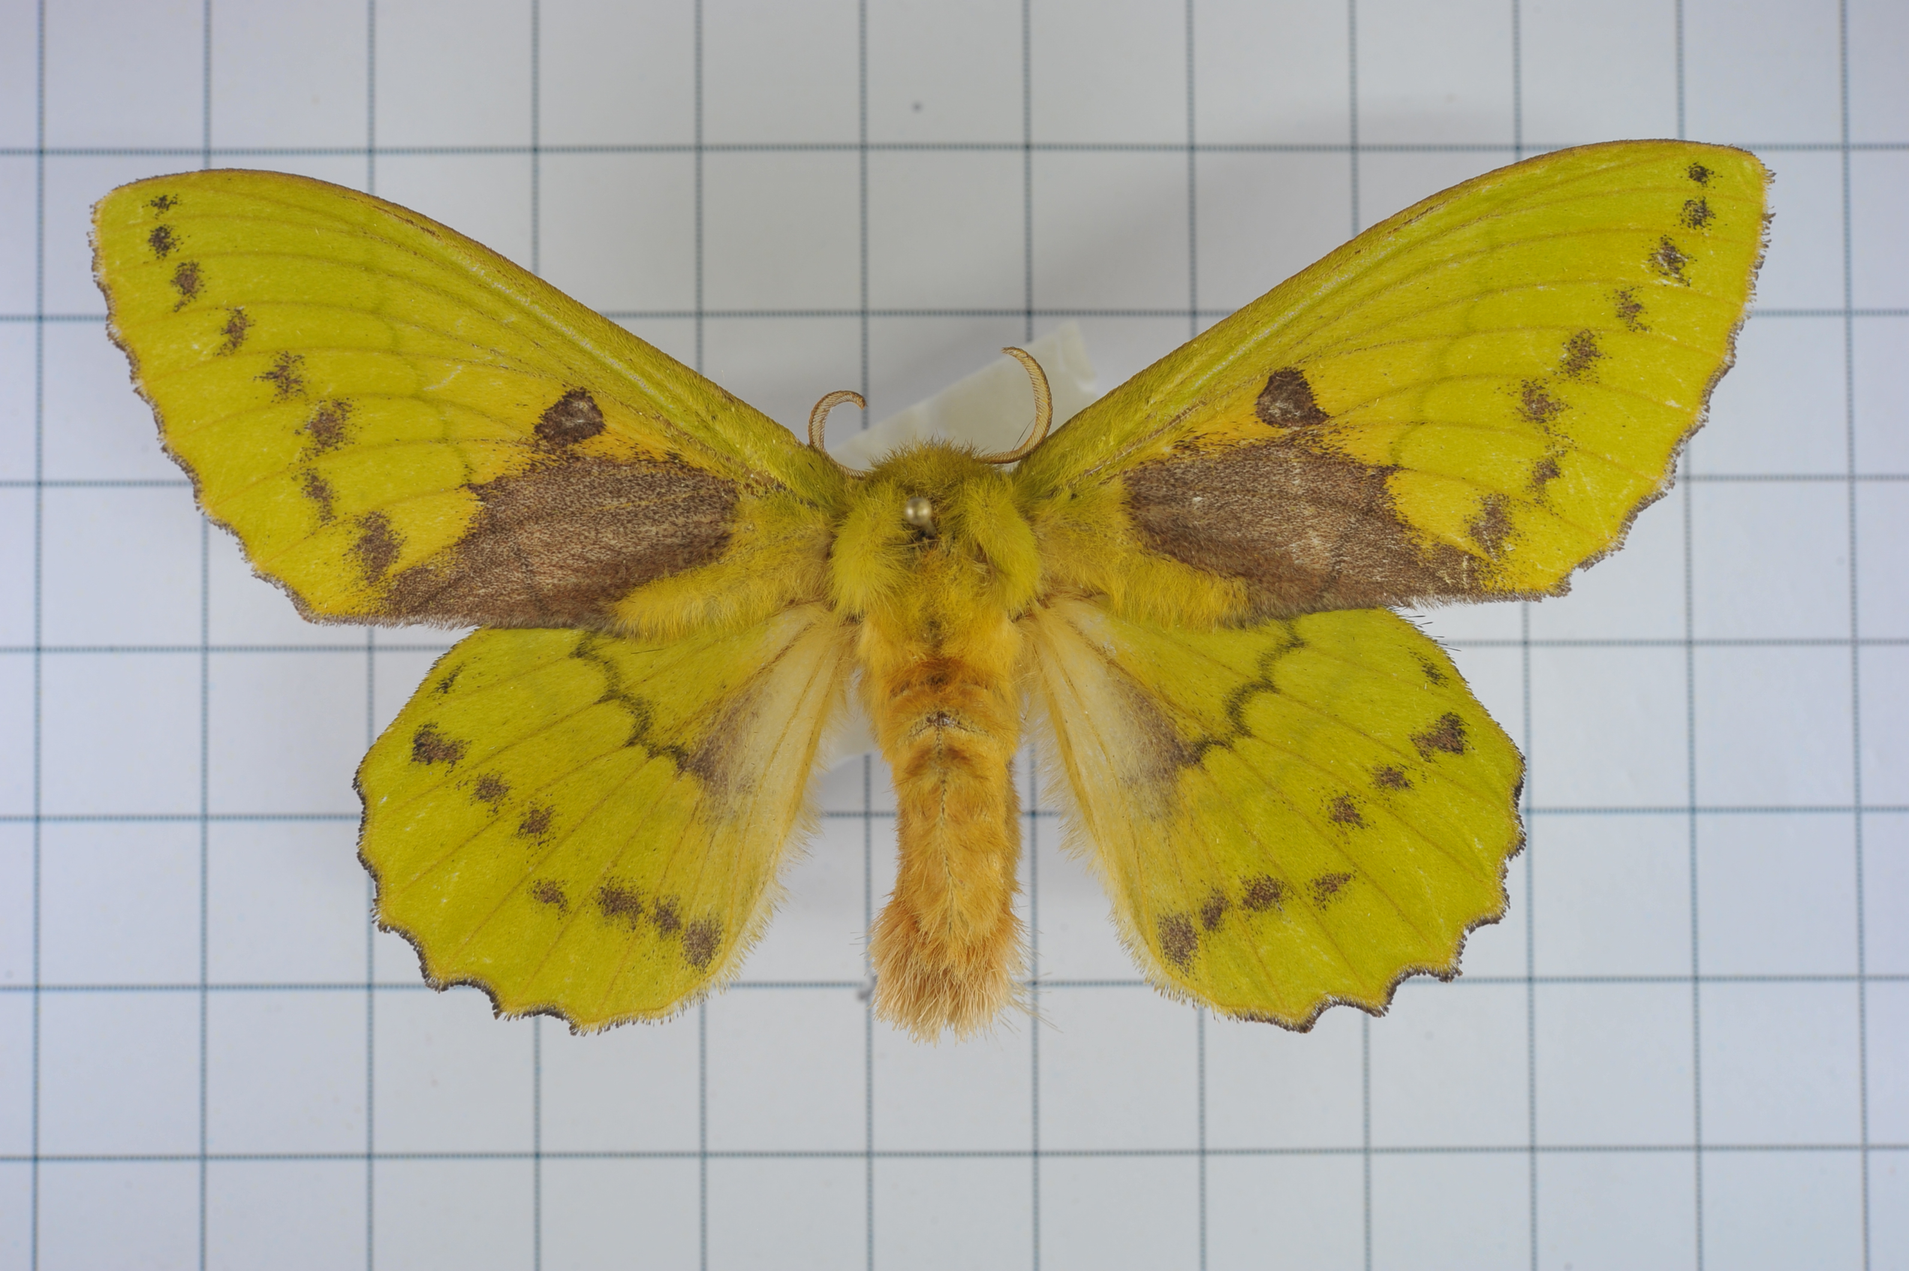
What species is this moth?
Trabala vishnou guttata
